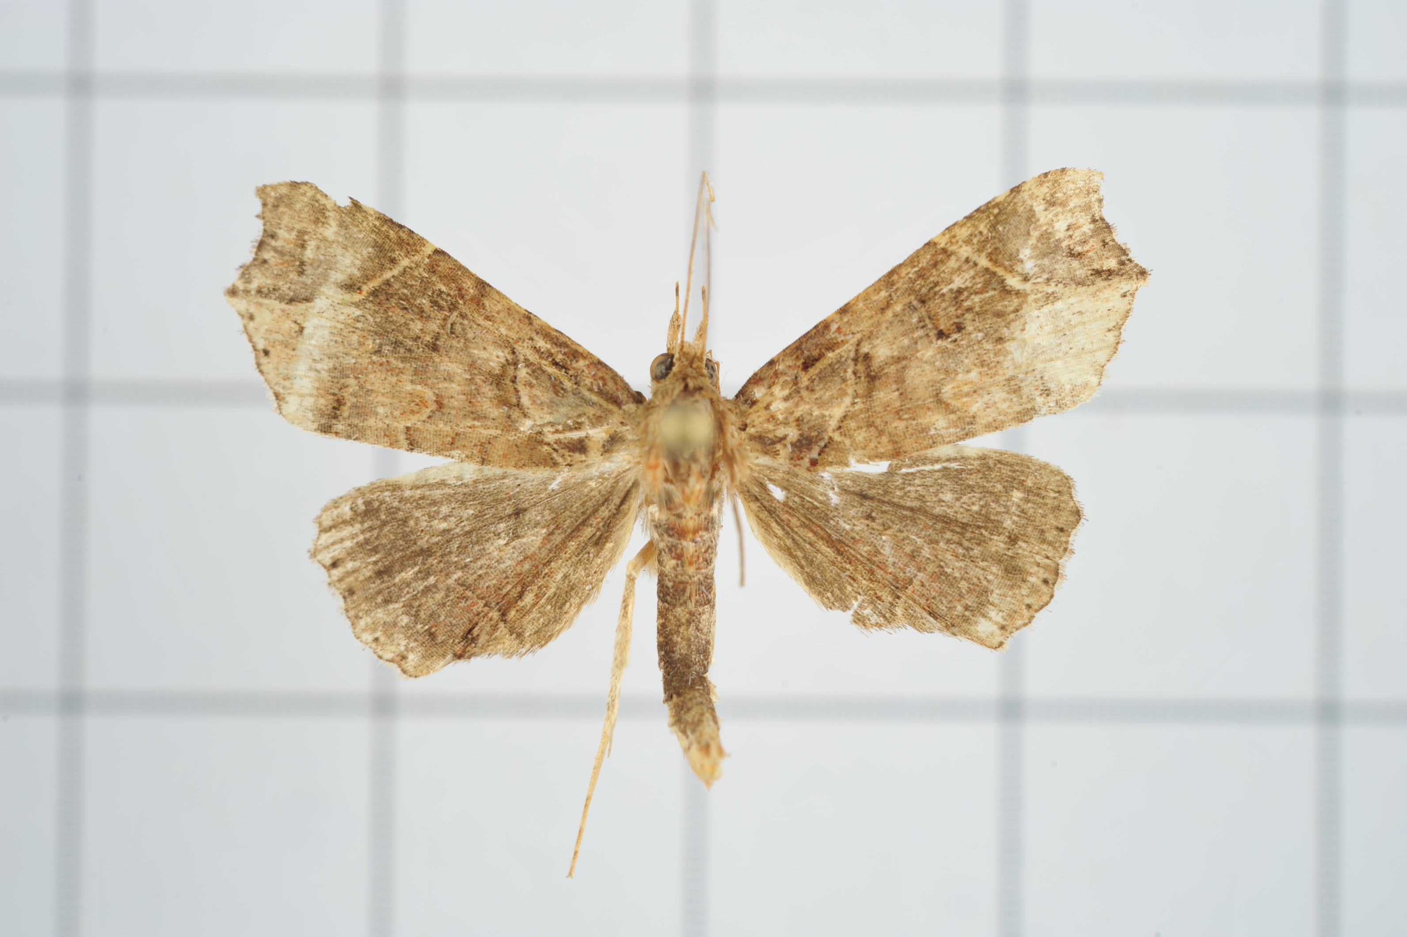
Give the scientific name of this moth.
Parolulis renalis
